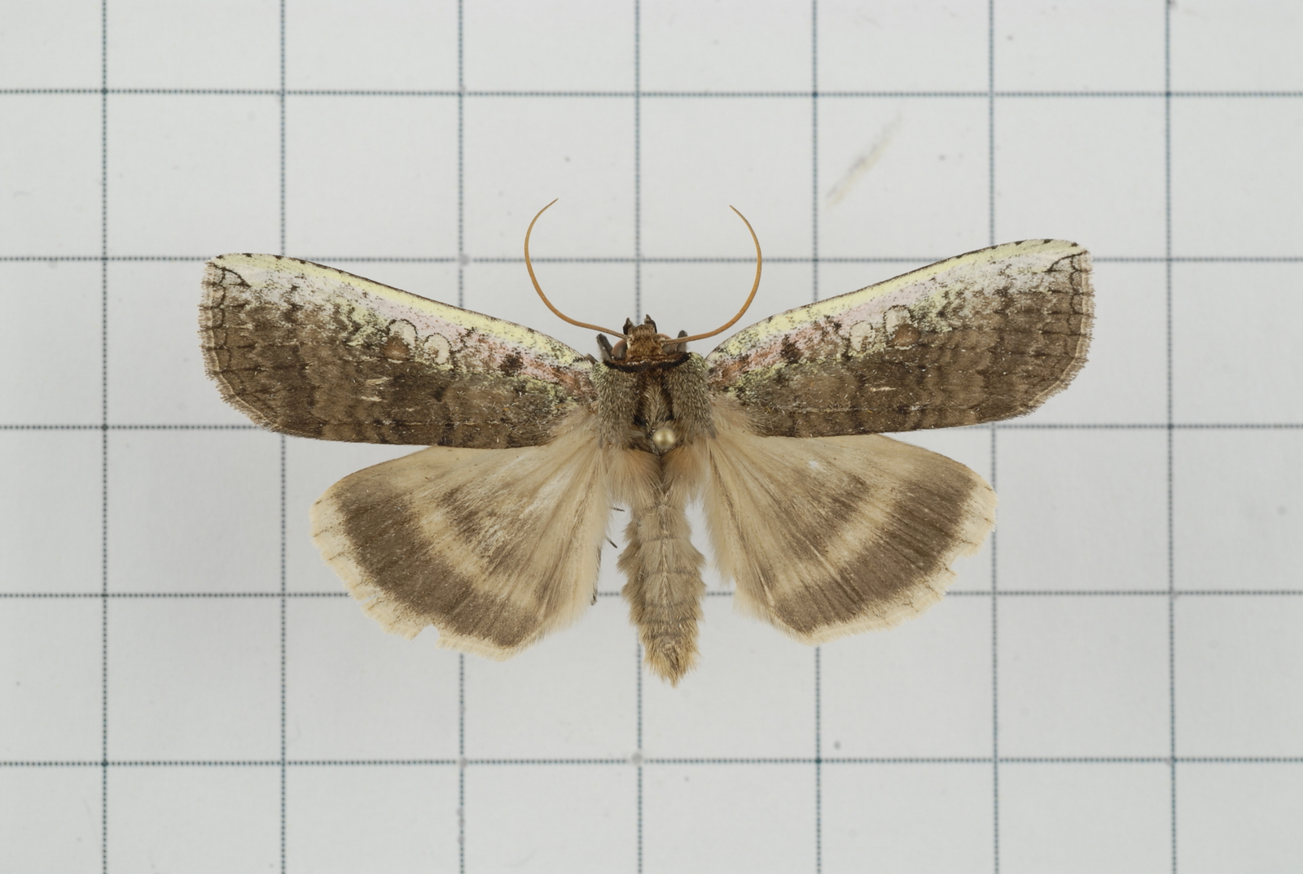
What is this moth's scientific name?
Tethea oberthueri taiwana
